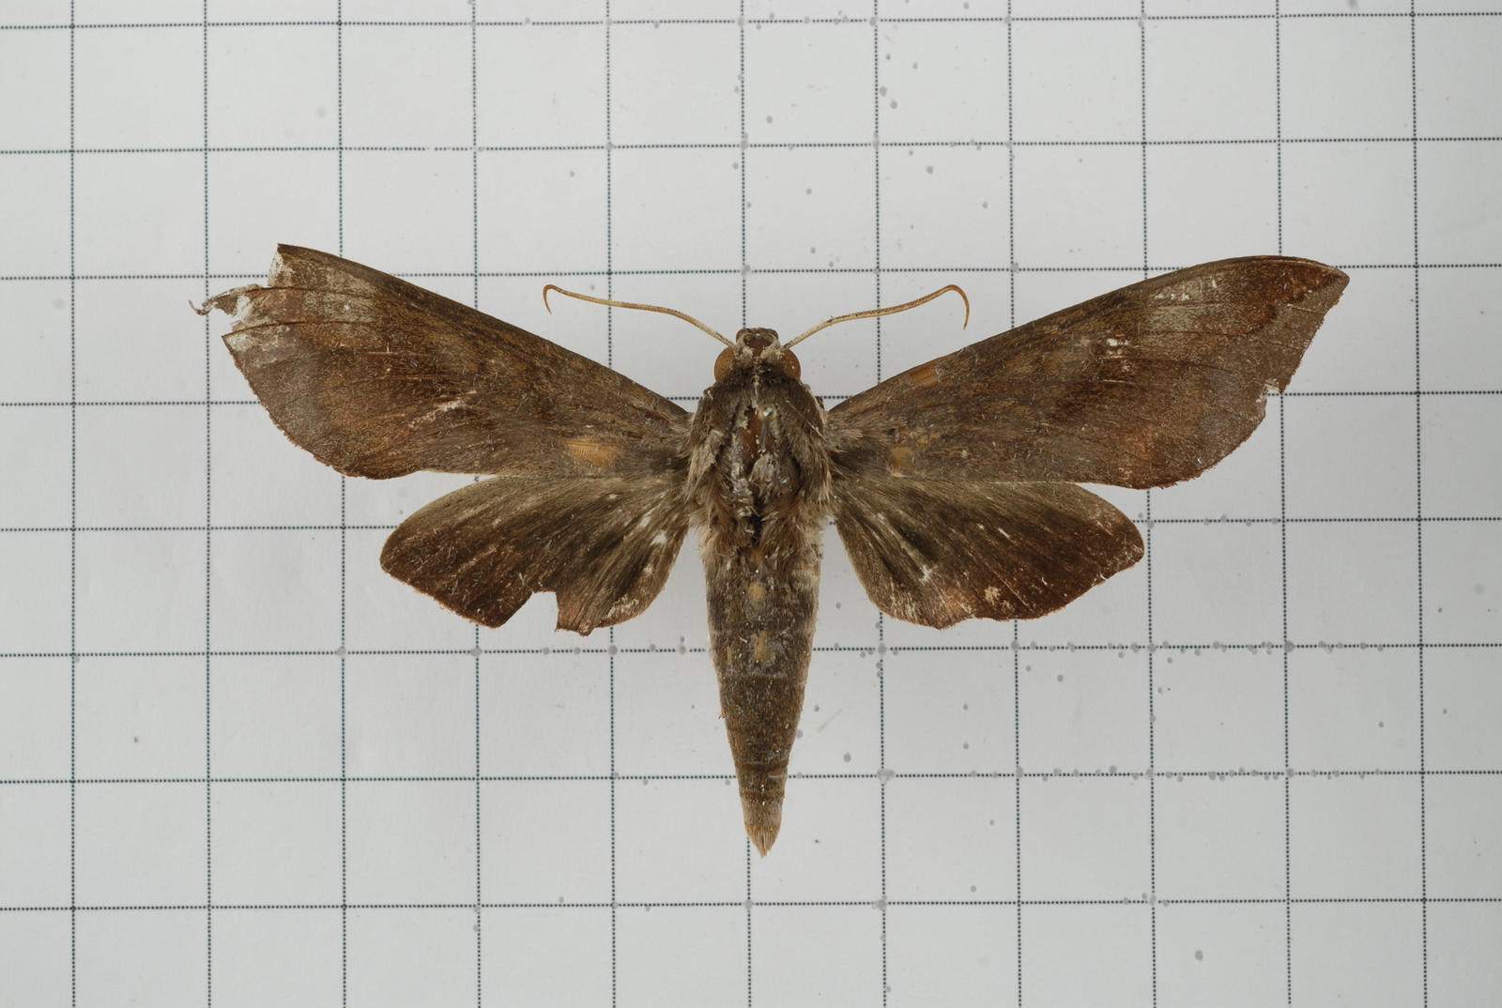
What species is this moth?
Ampelophaga rubiginosa myosotis
